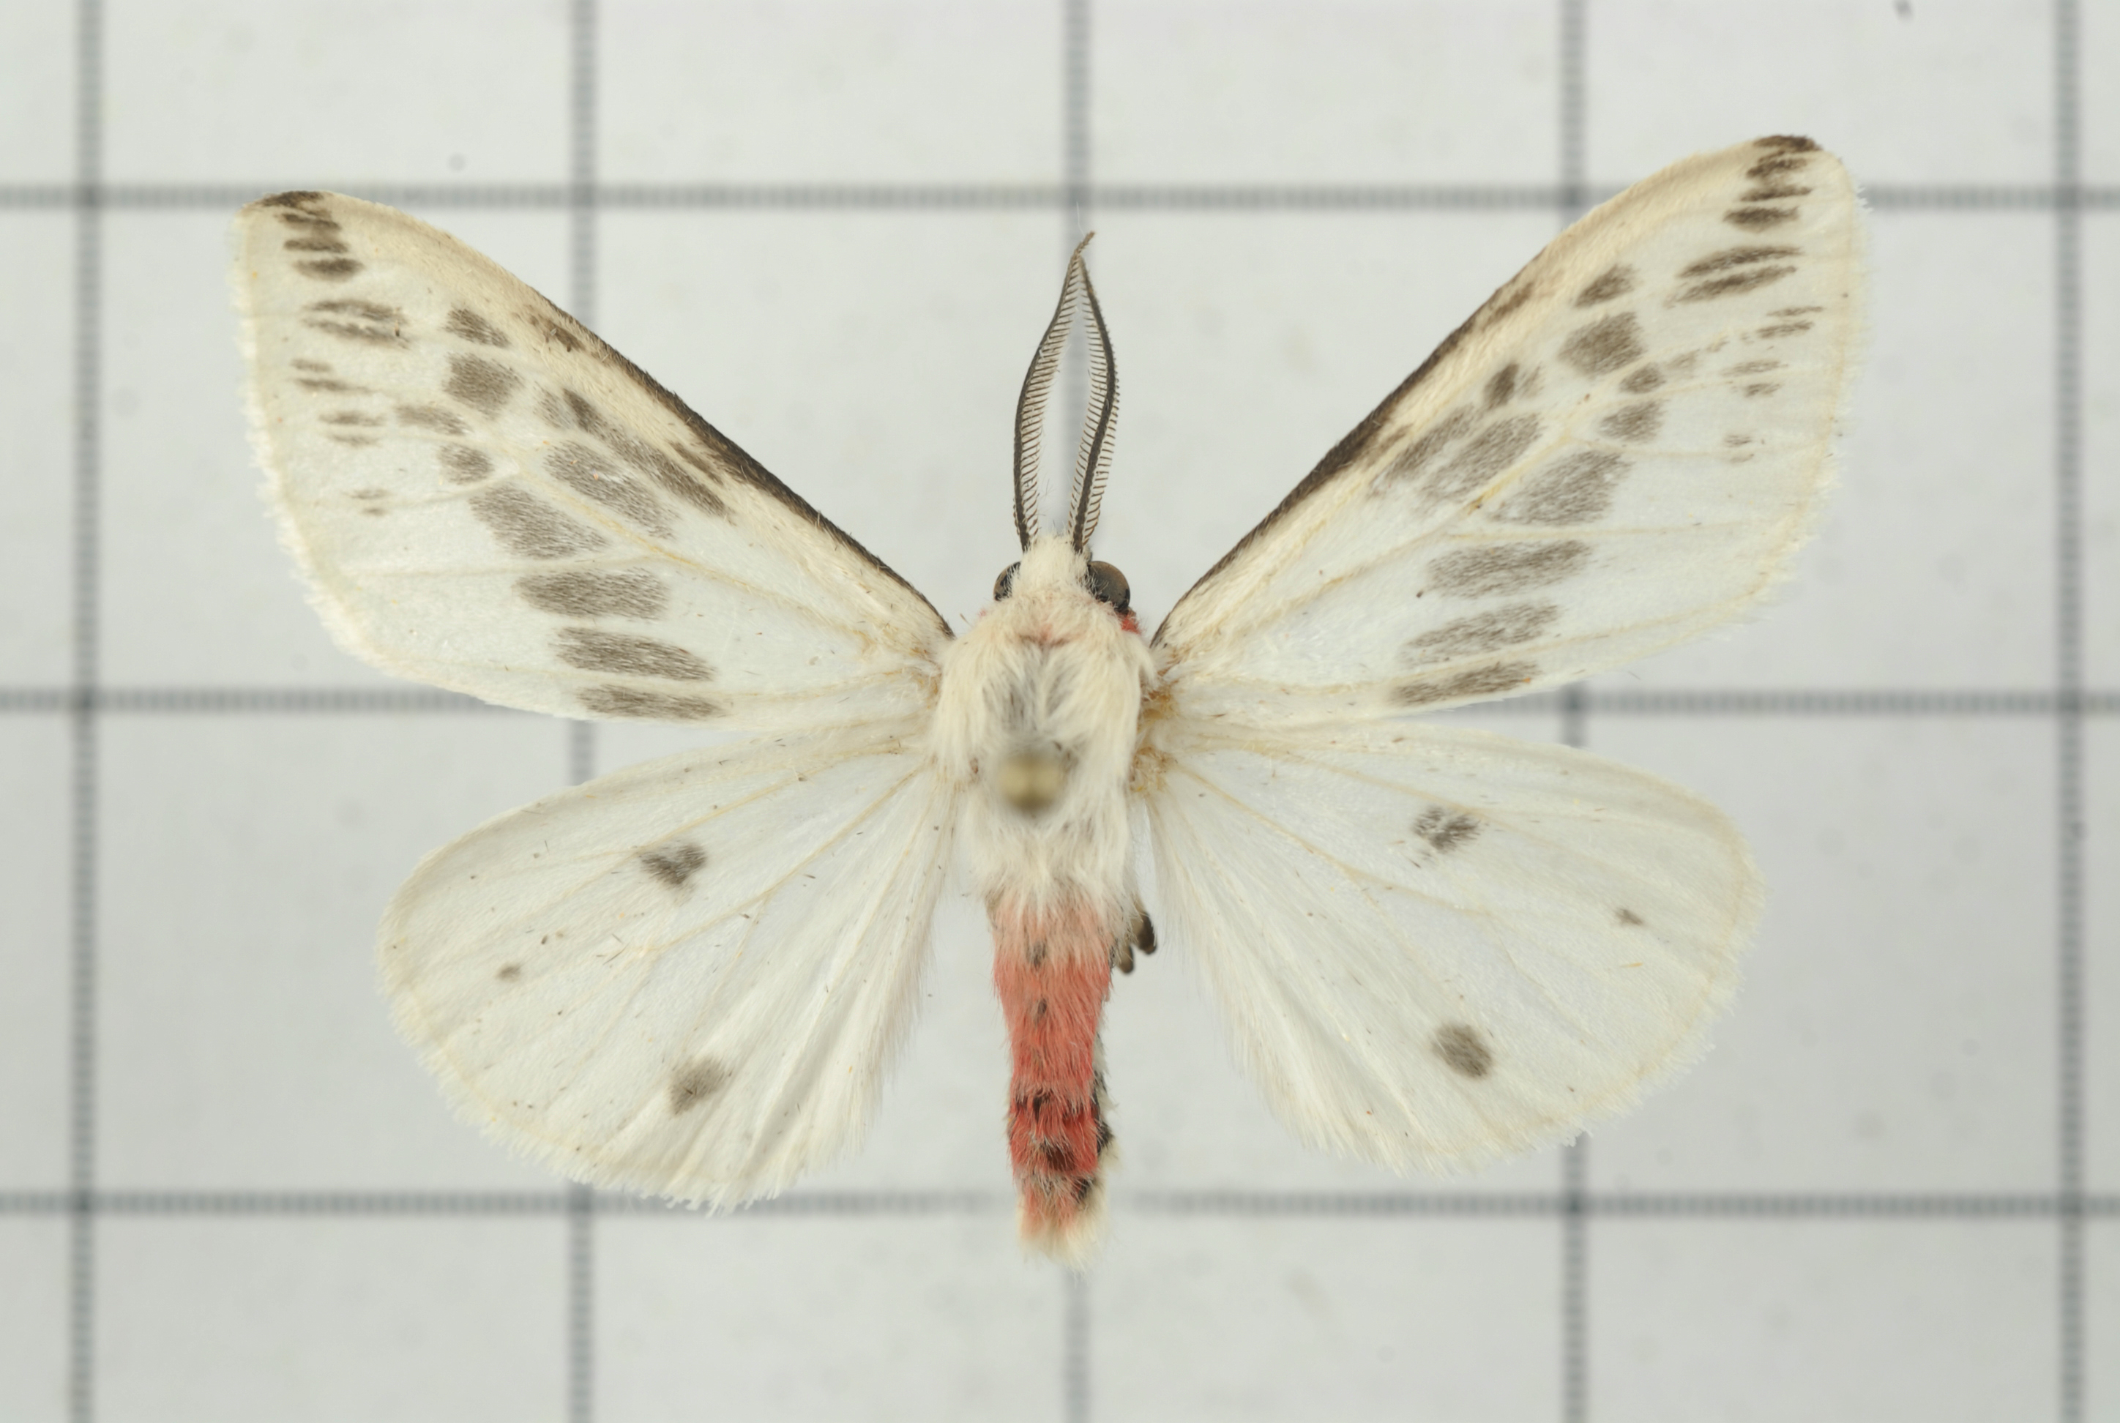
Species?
Lemyra nigricosta
